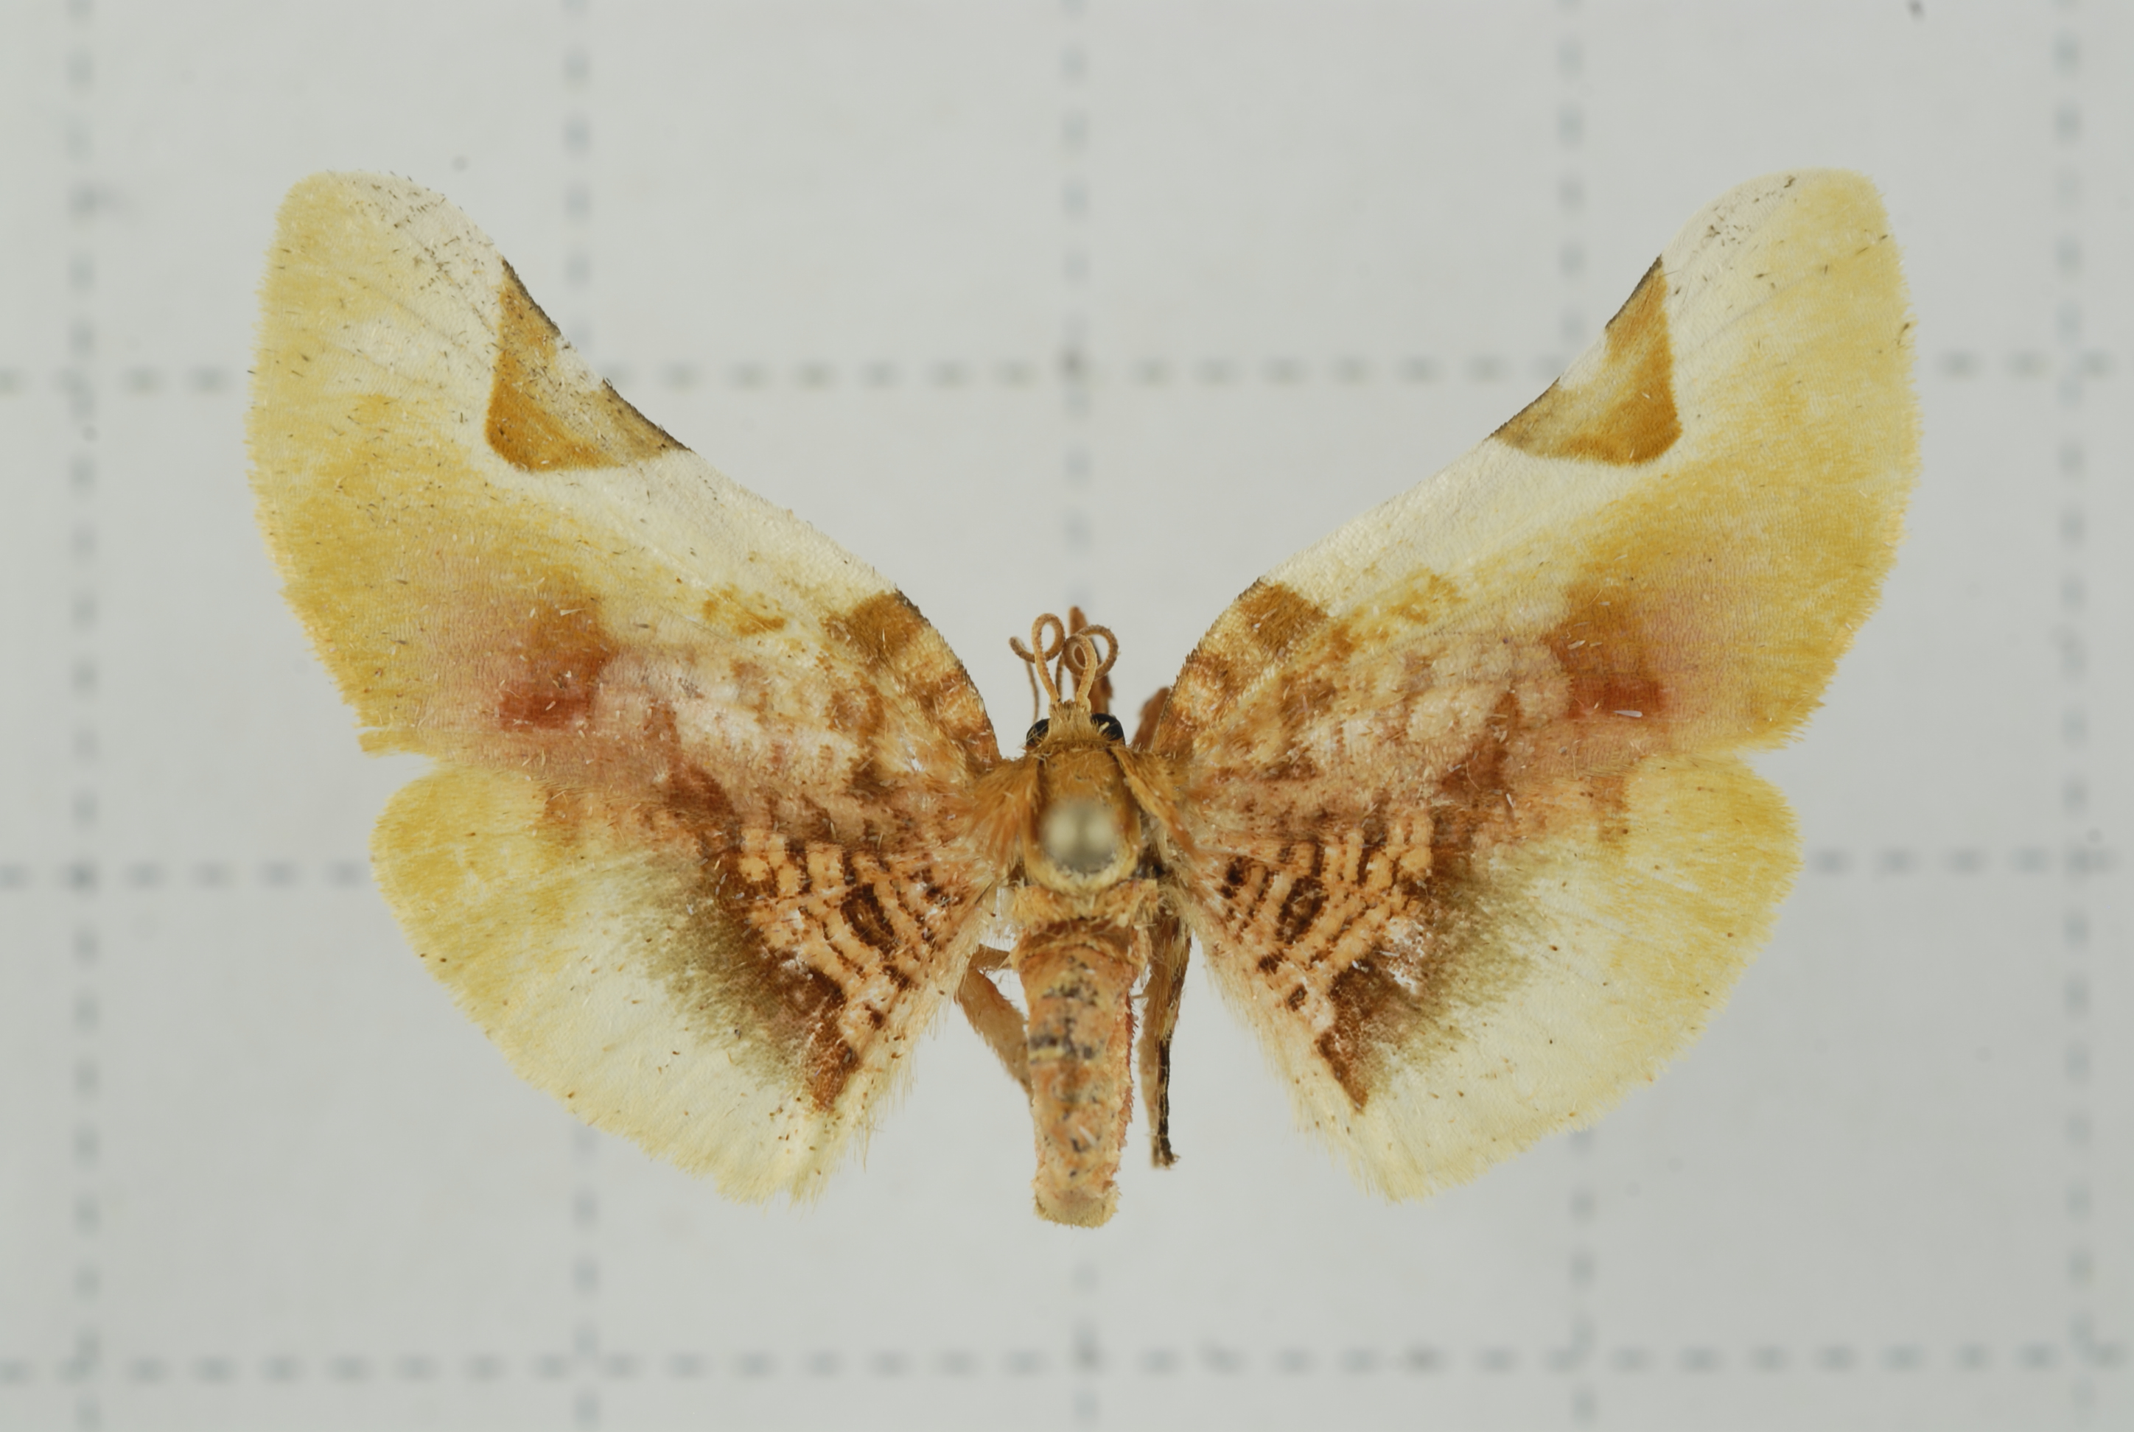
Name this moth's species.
Pyrinioides sinuosus
